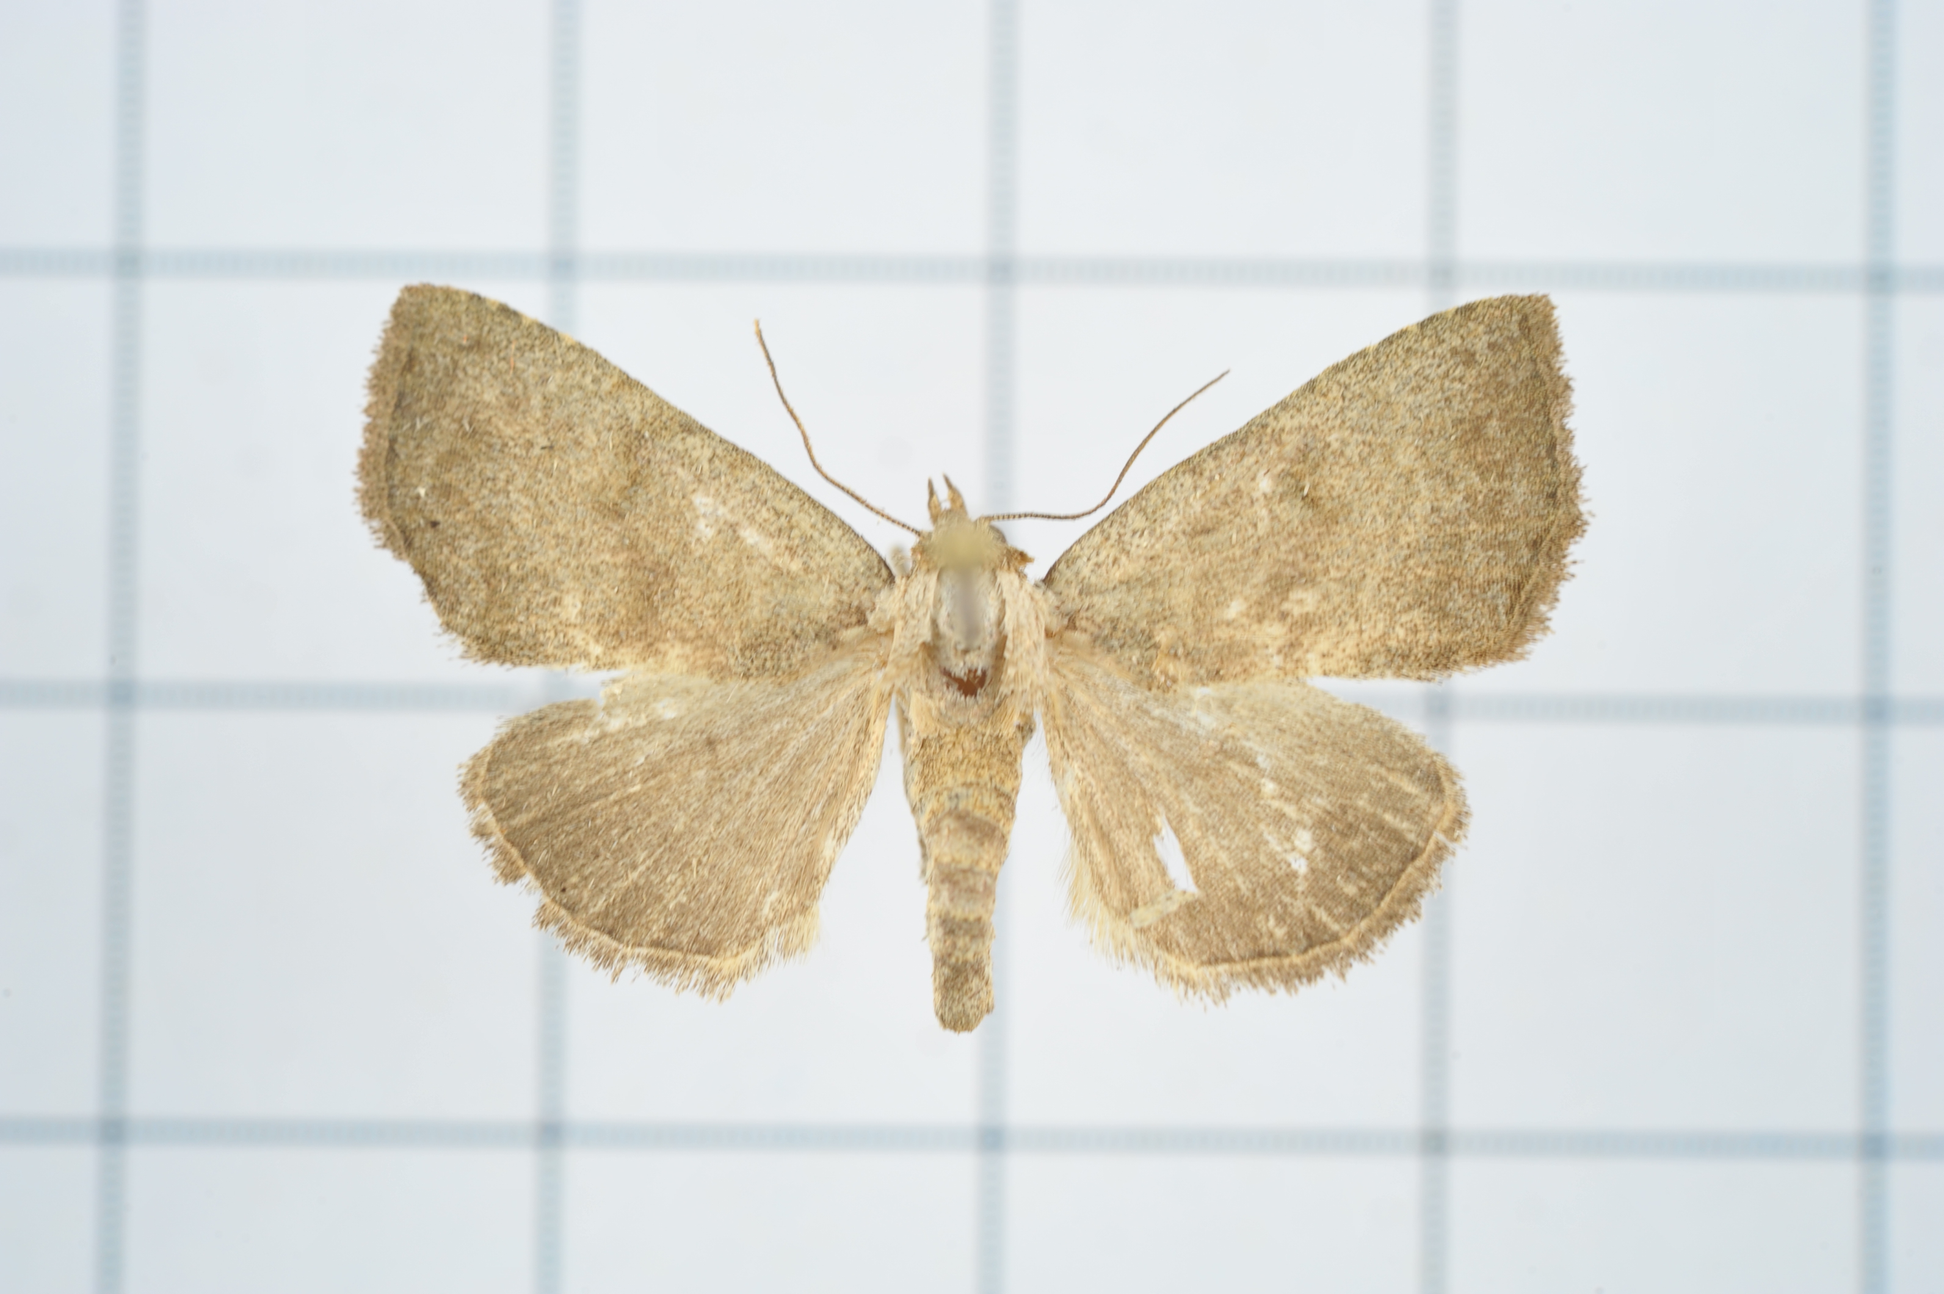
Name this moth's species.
Athetis confusa
